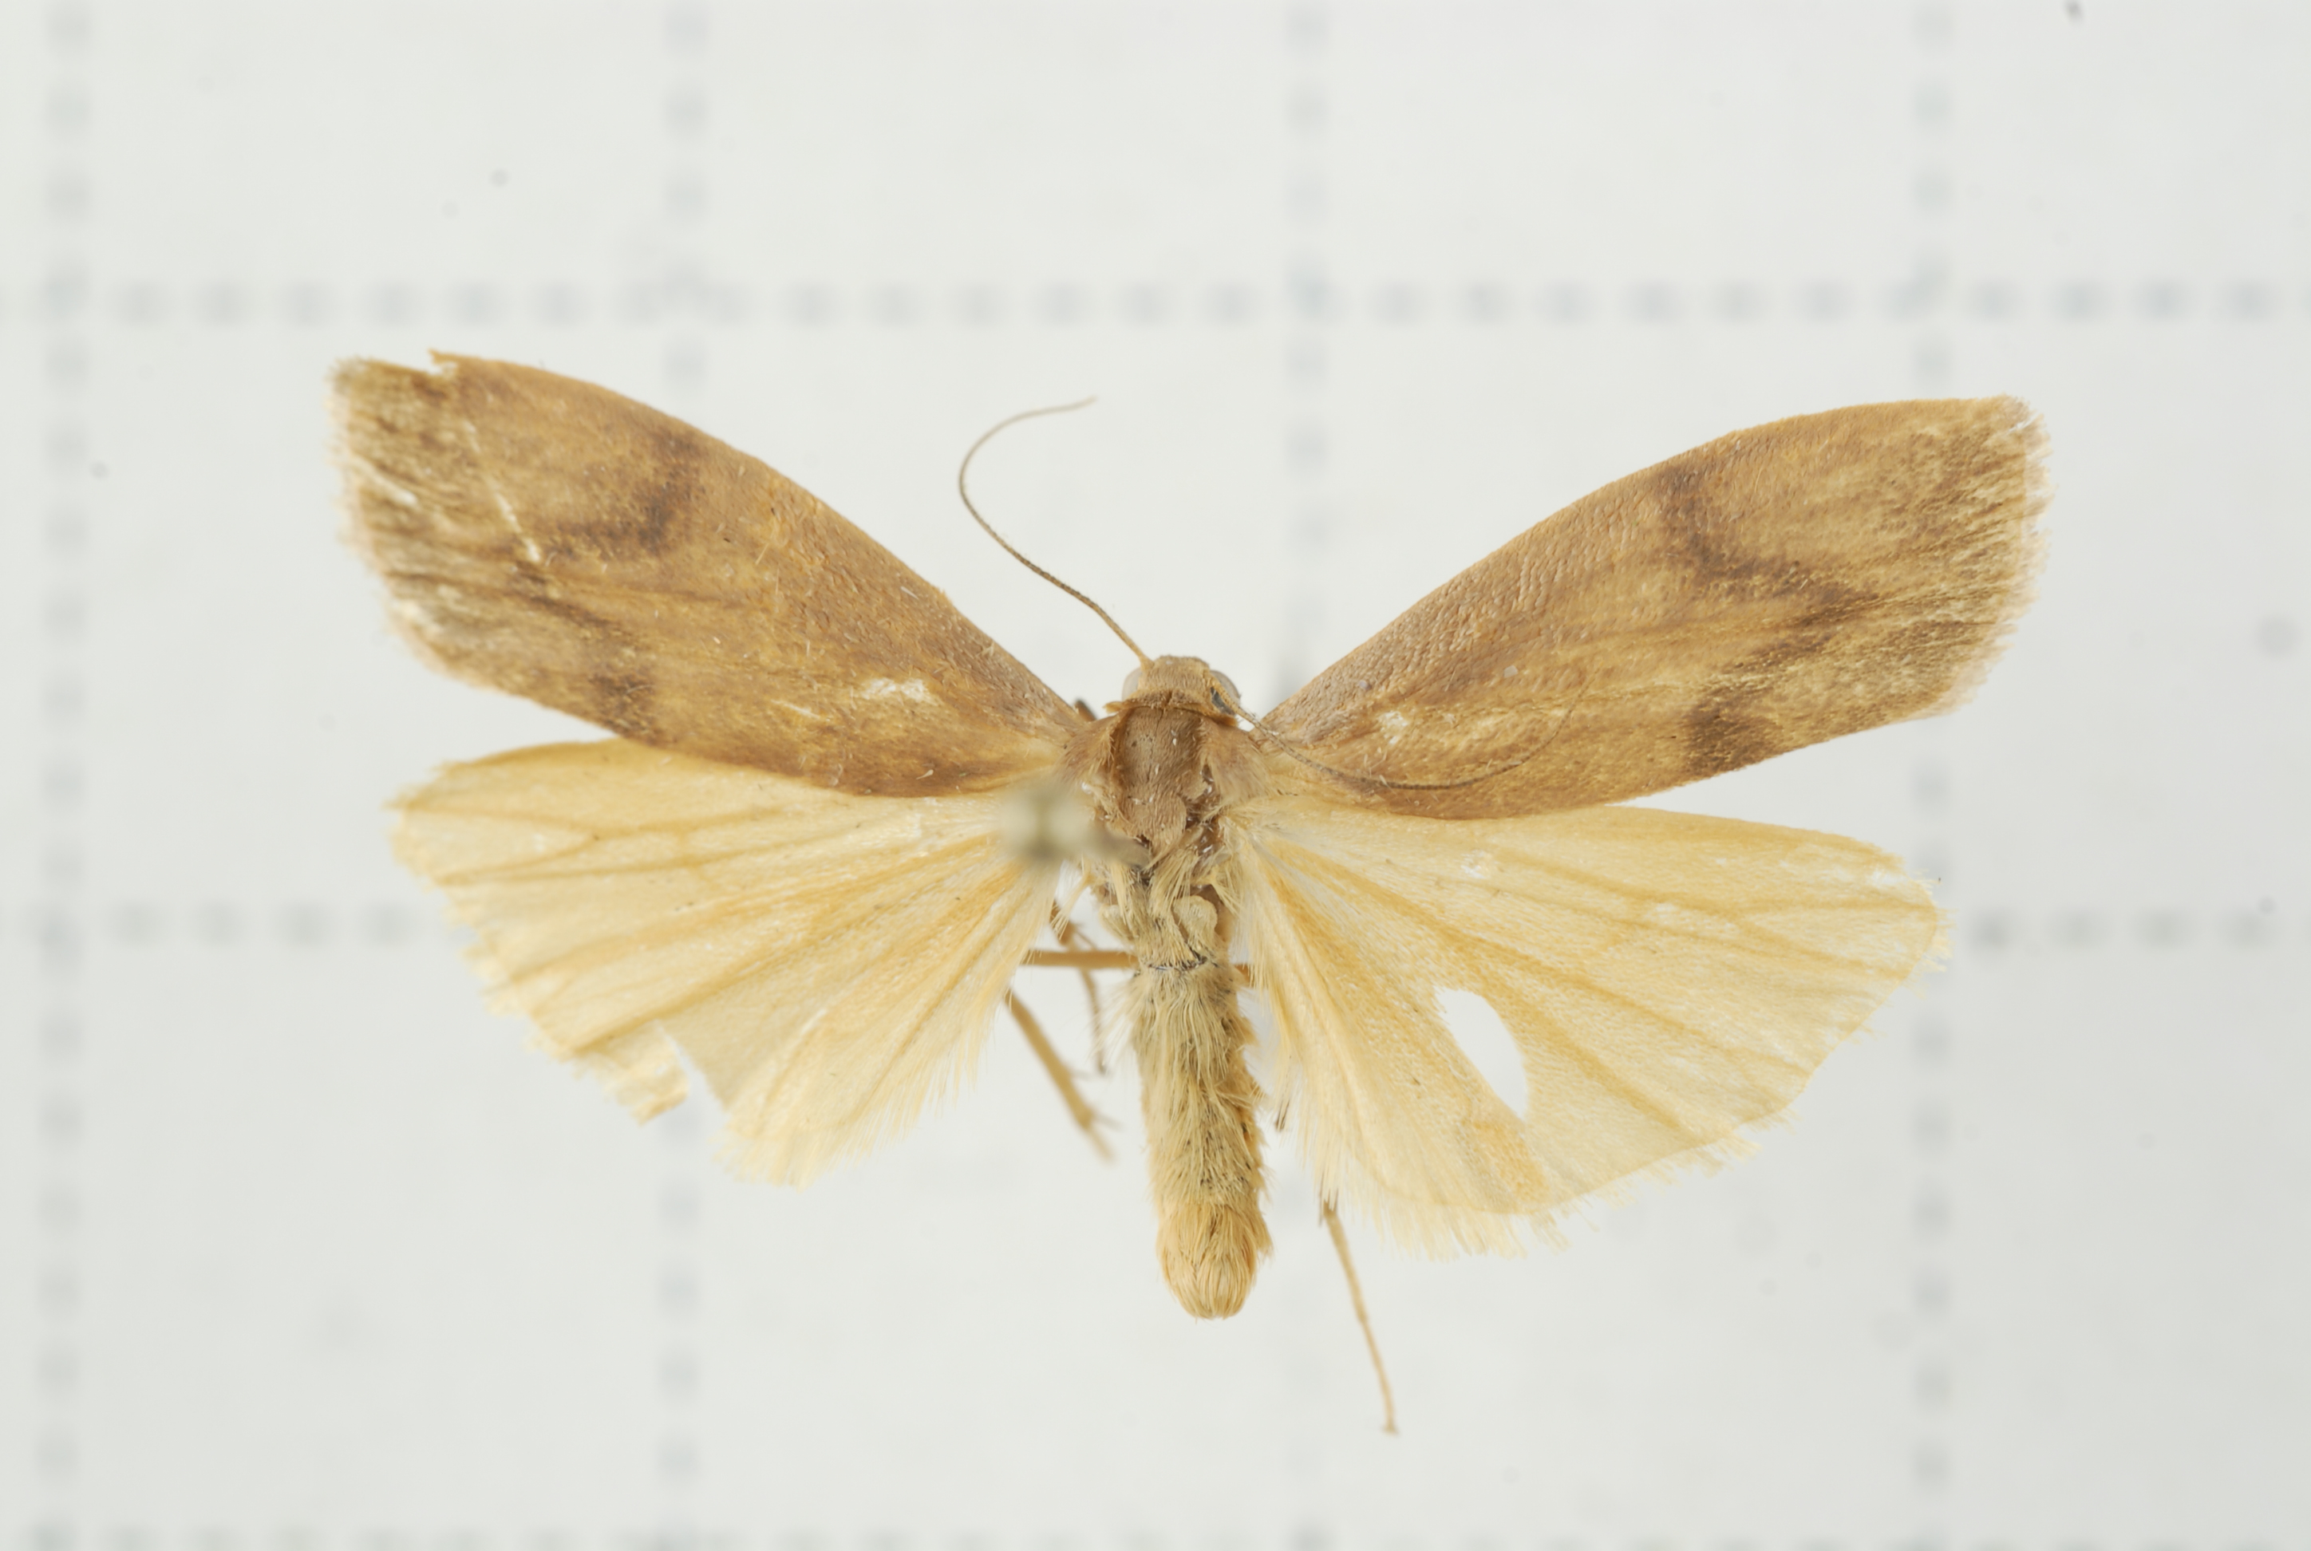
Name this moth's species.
Teuloma tainebula
